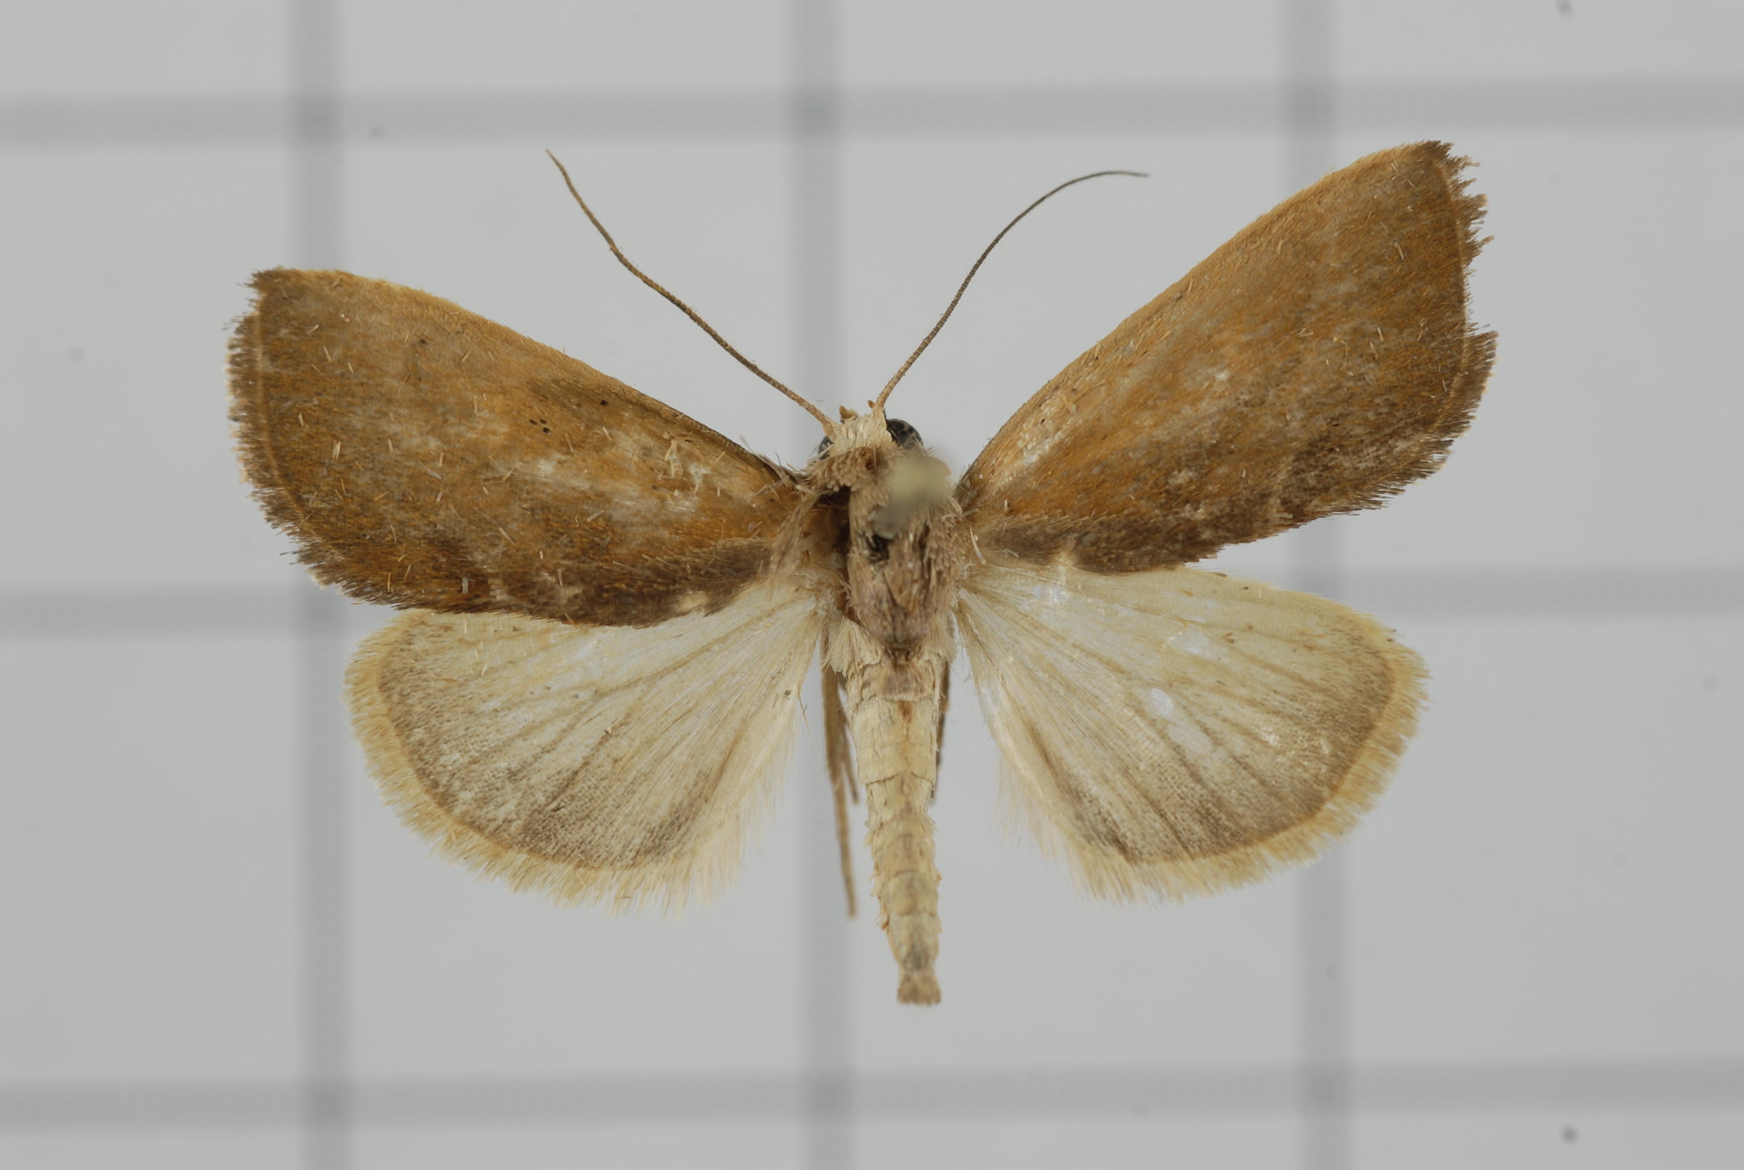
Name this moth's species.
Iragaodes nobilis
